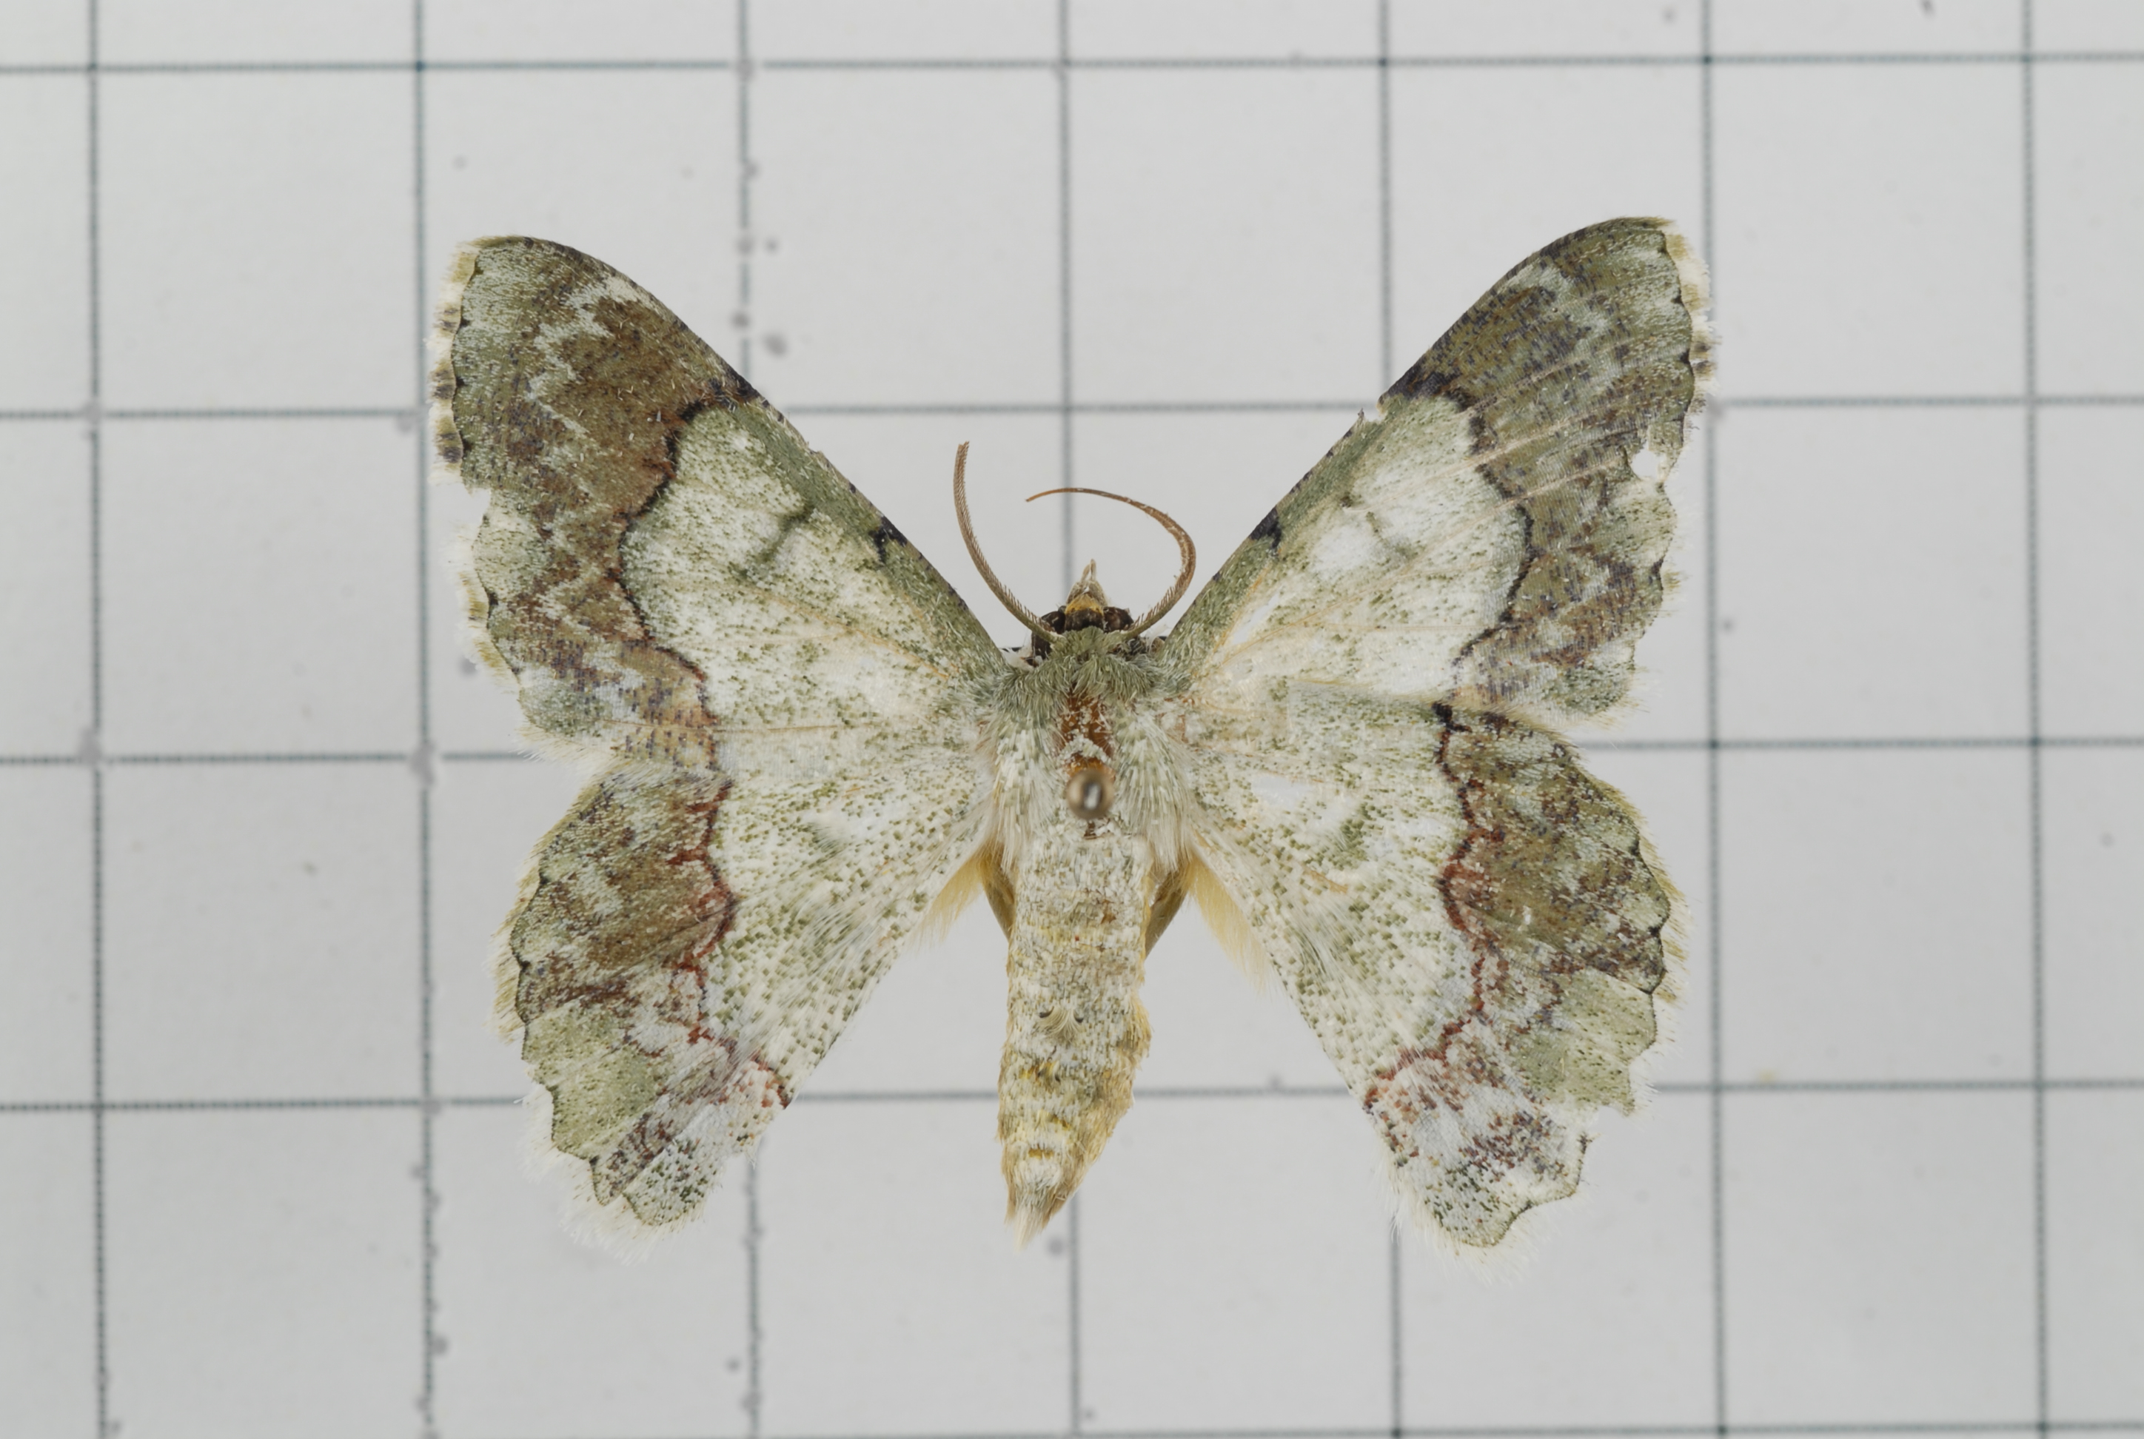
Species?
Pingasa ruginaria pacifica
